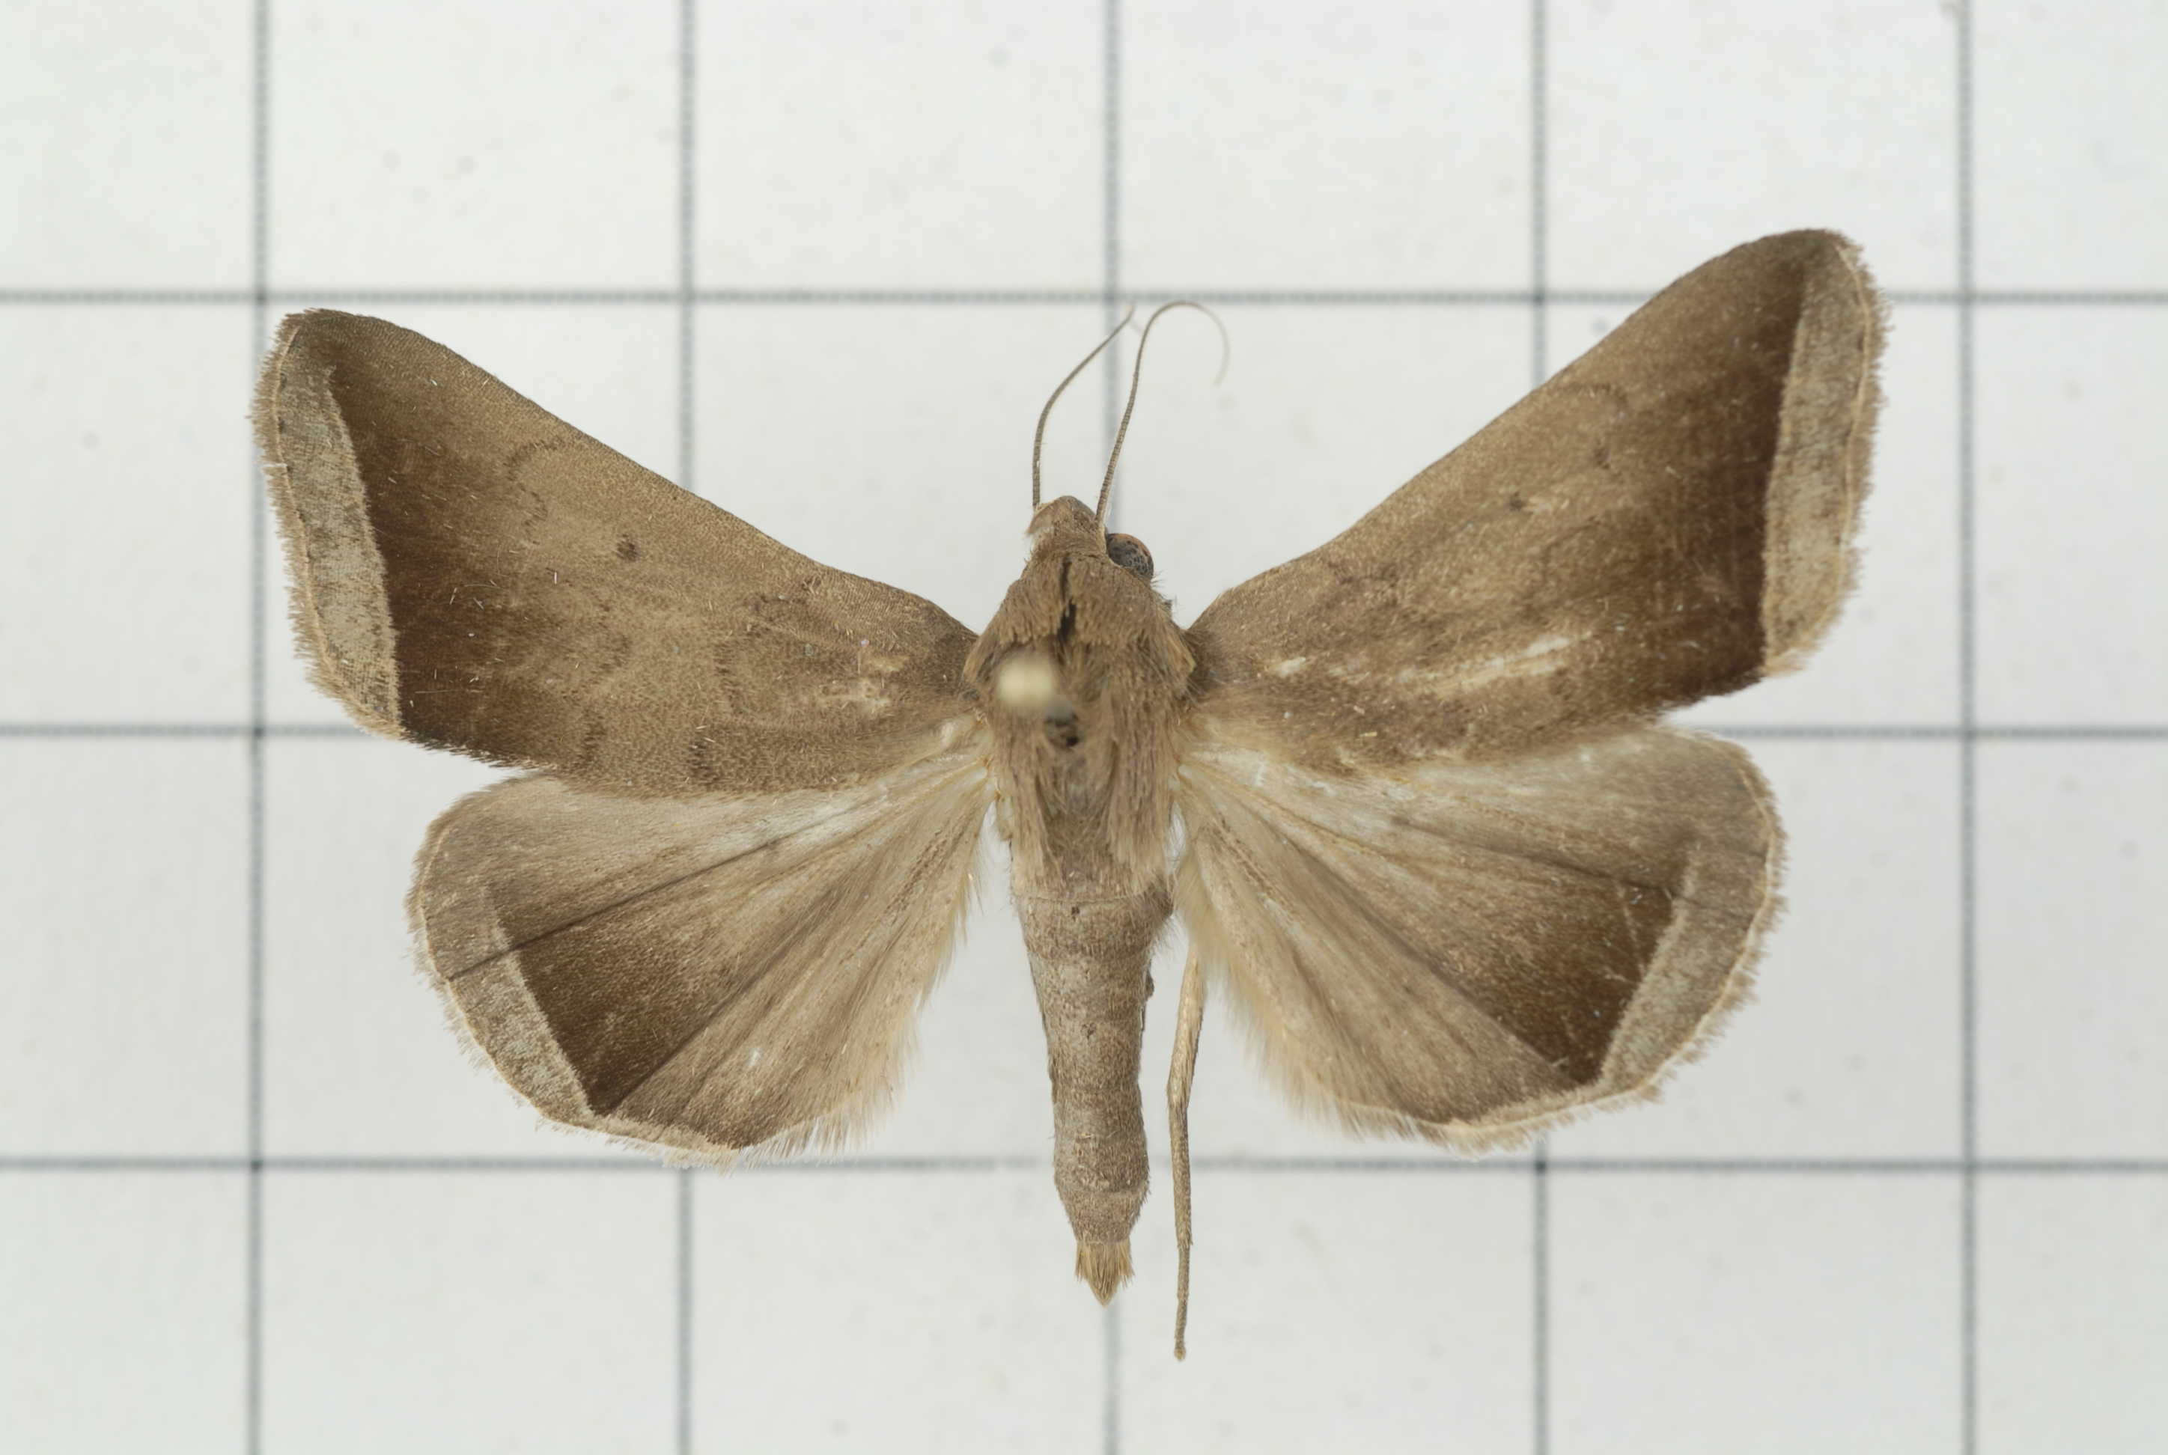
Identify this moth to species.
Simplicia bimarginata
